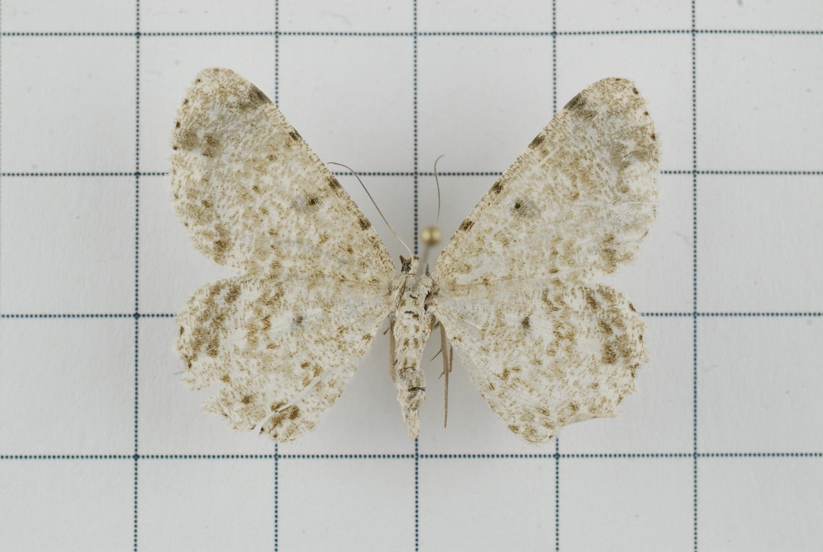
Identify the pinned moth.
Catoria sublavaria
